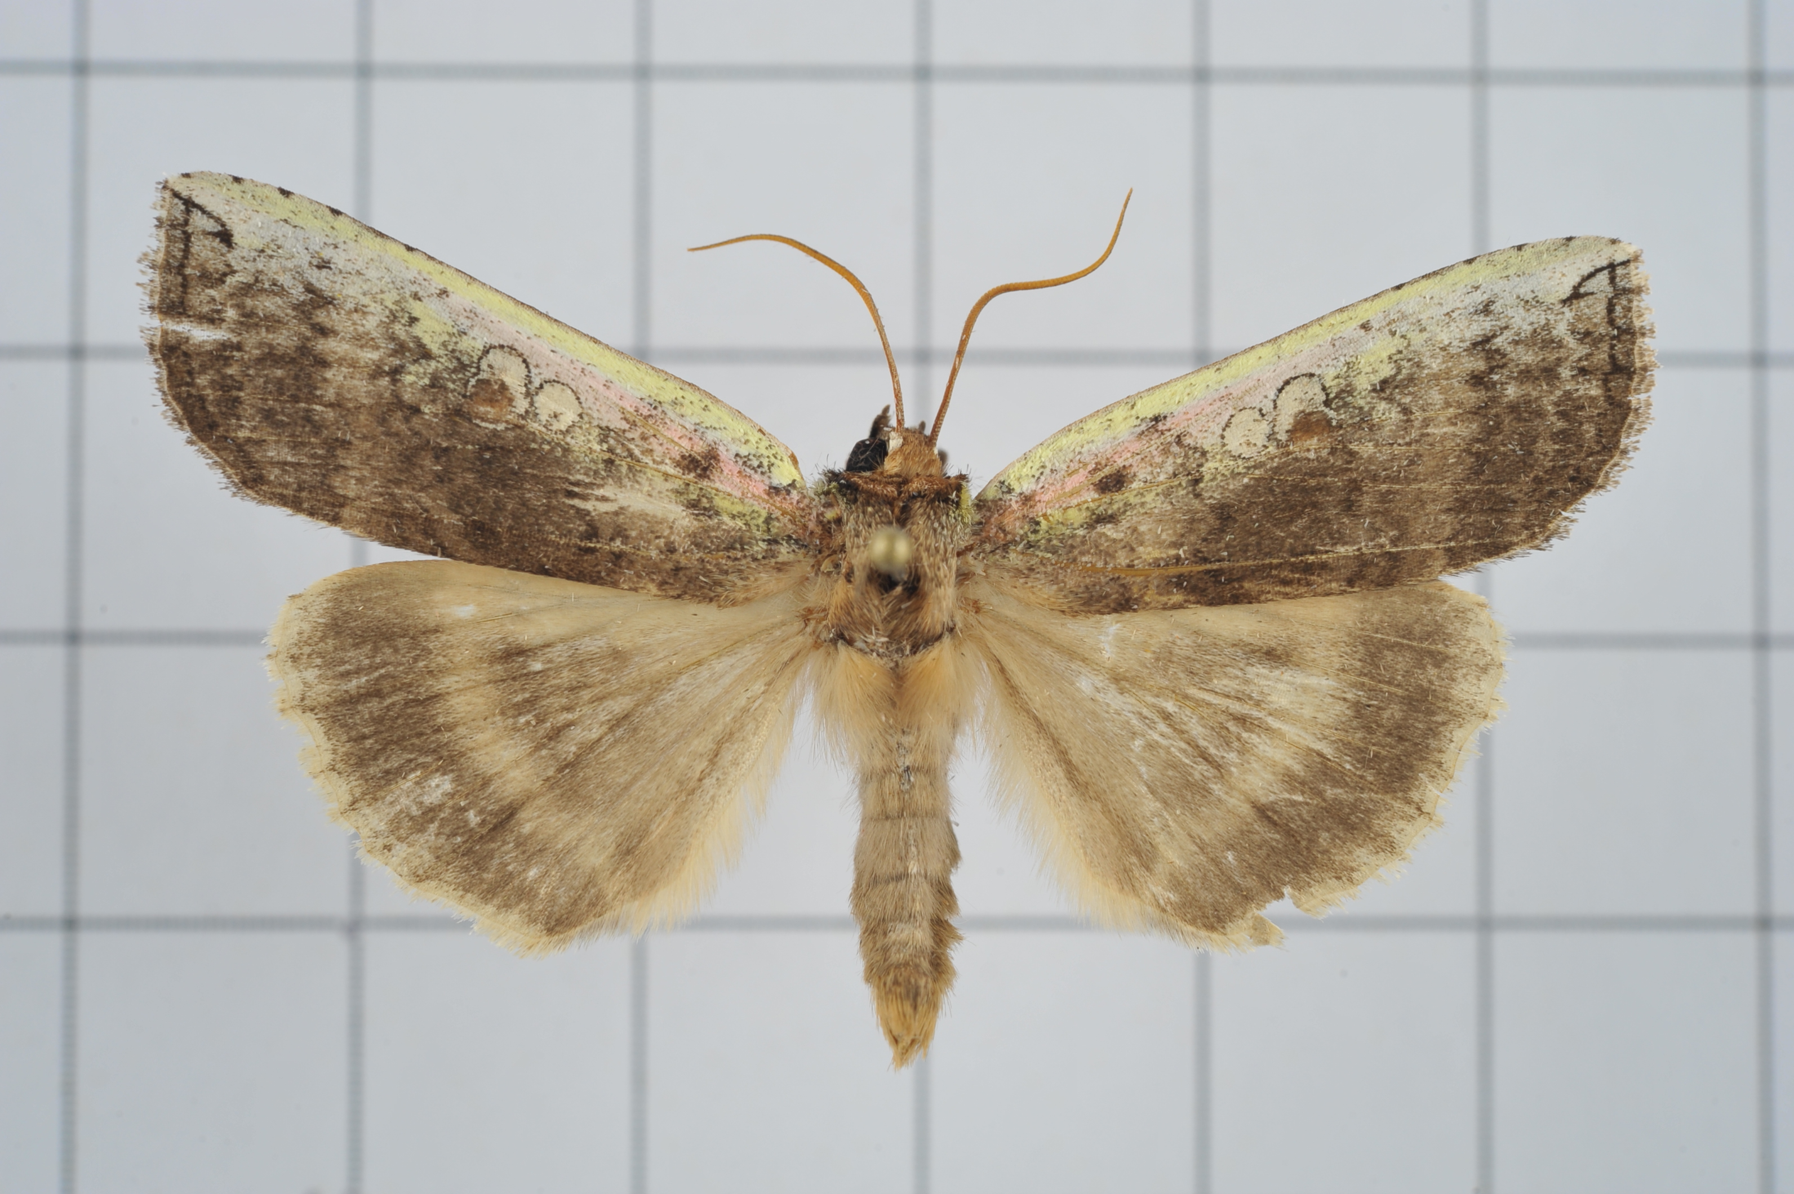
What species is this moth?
Tethea oberthueri taiwana
